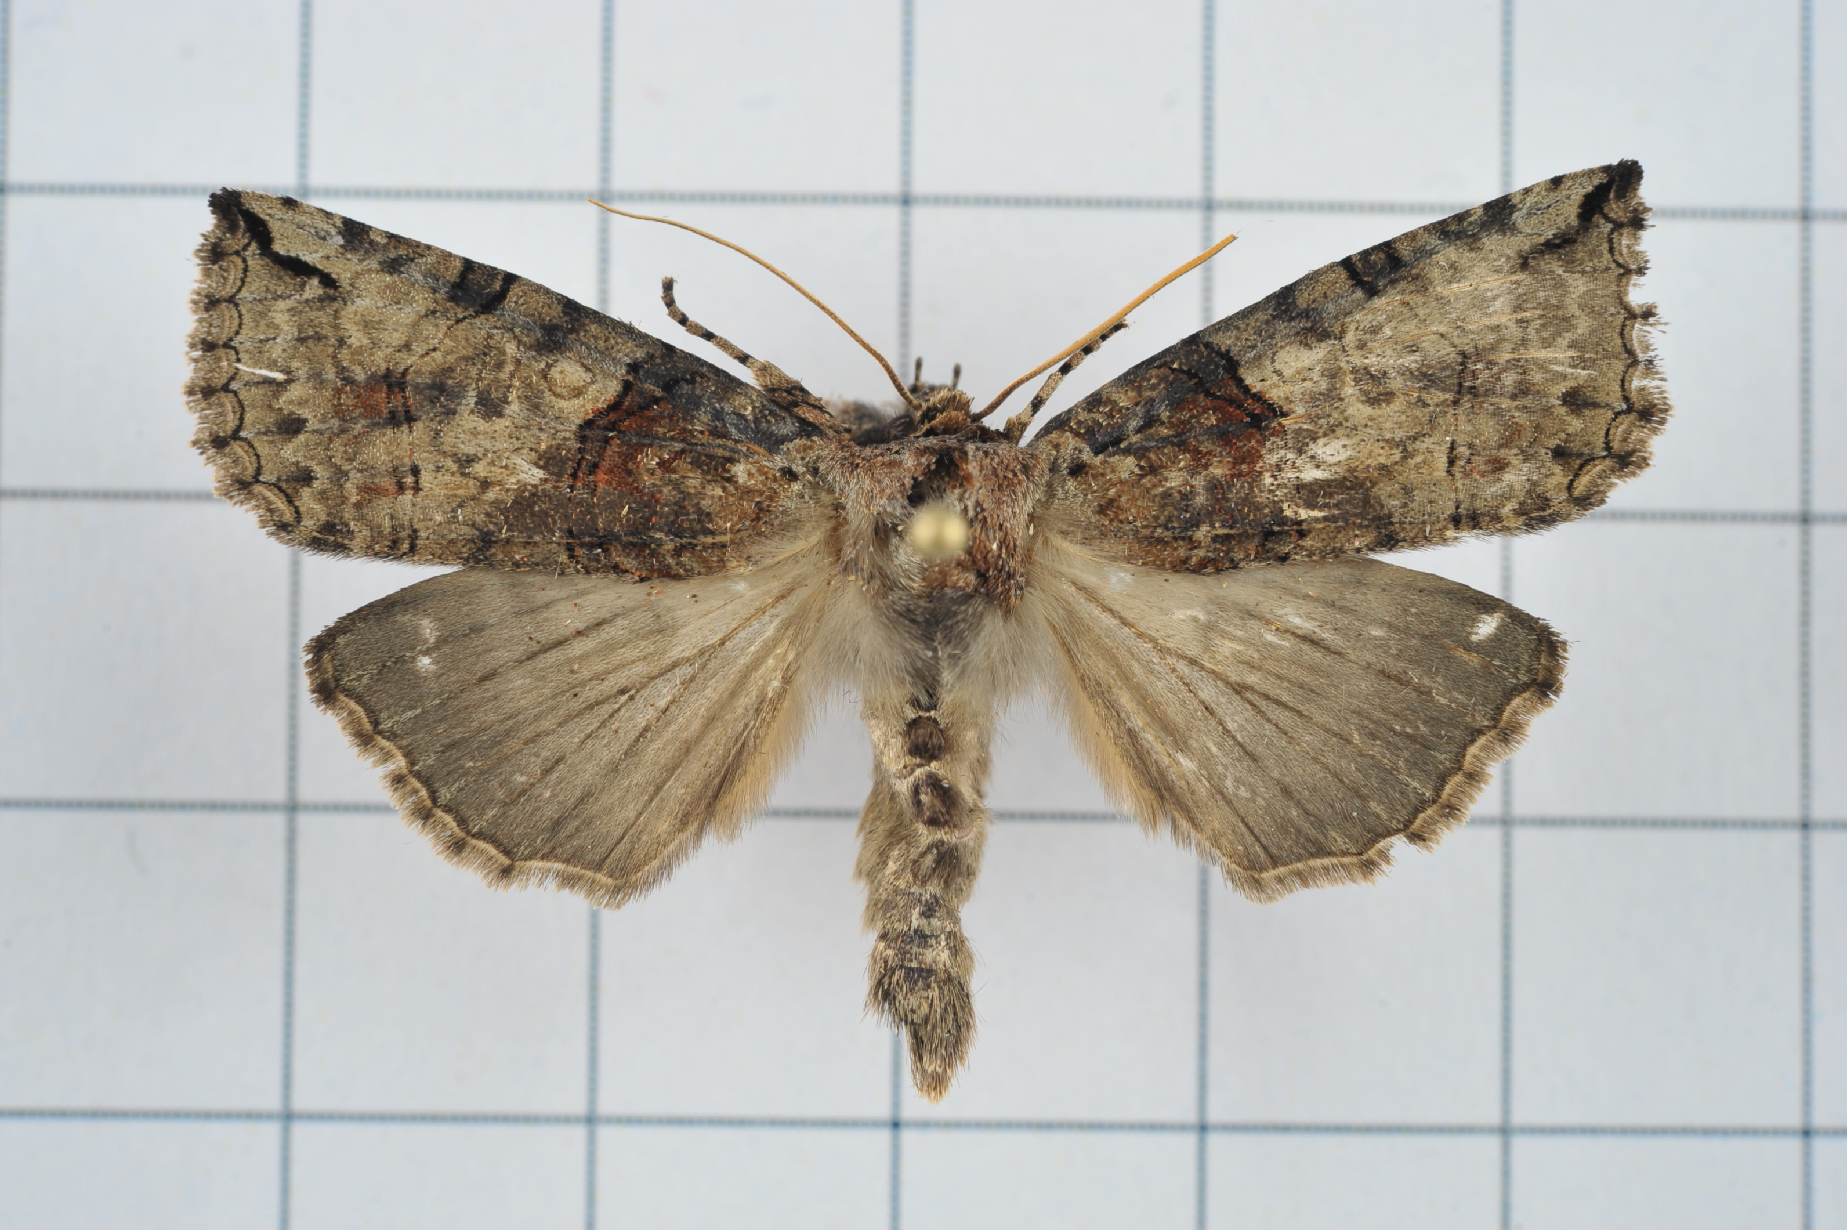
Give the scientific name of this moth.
Neotogaria saitonis saitonis
